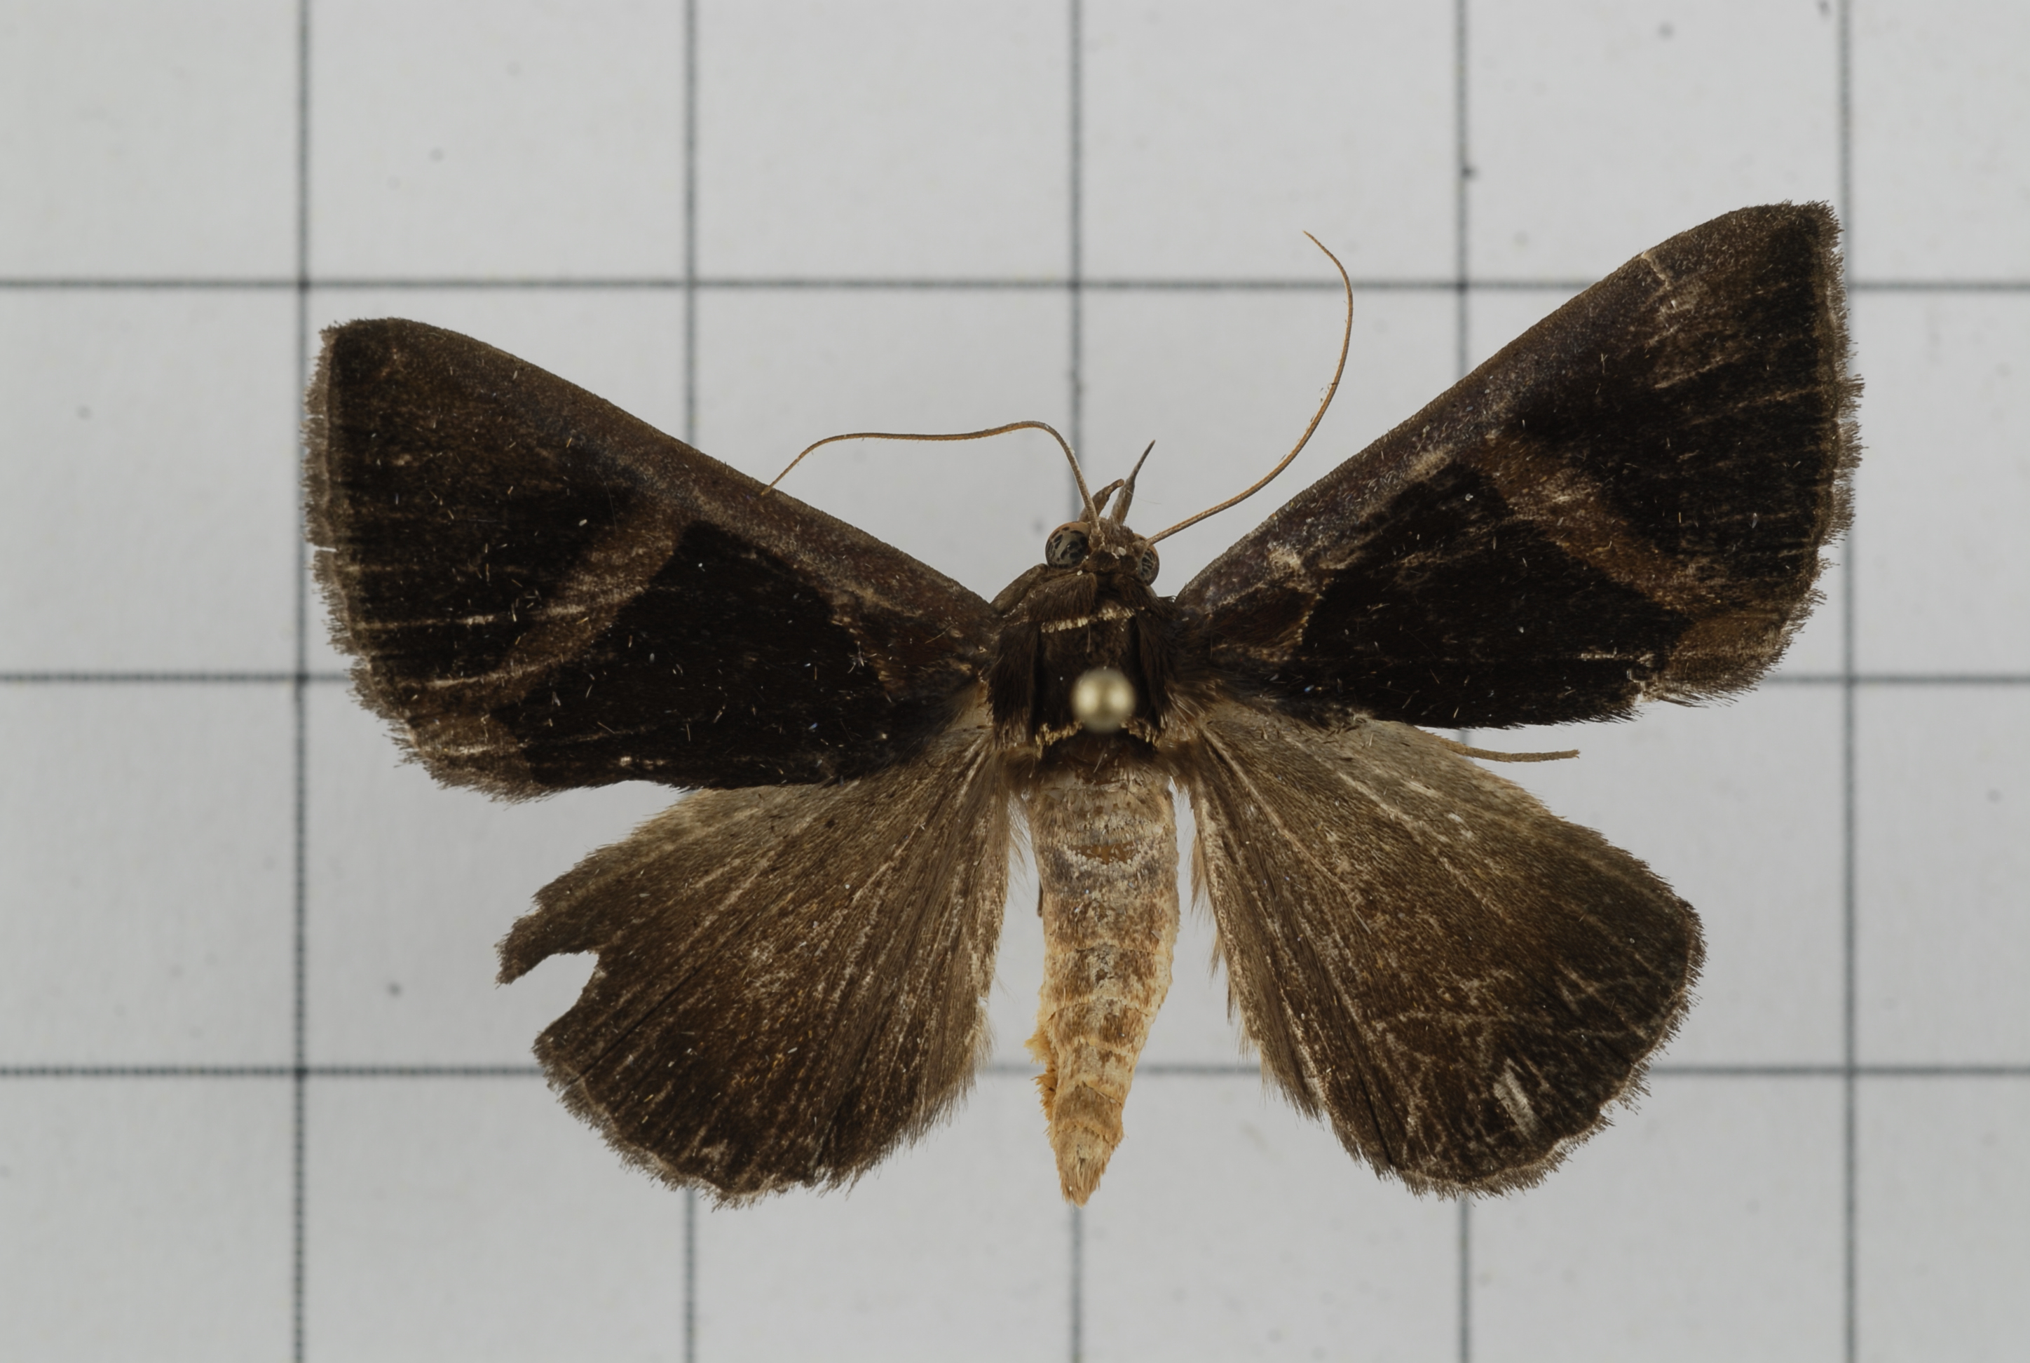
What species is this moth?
Fodina contigua
